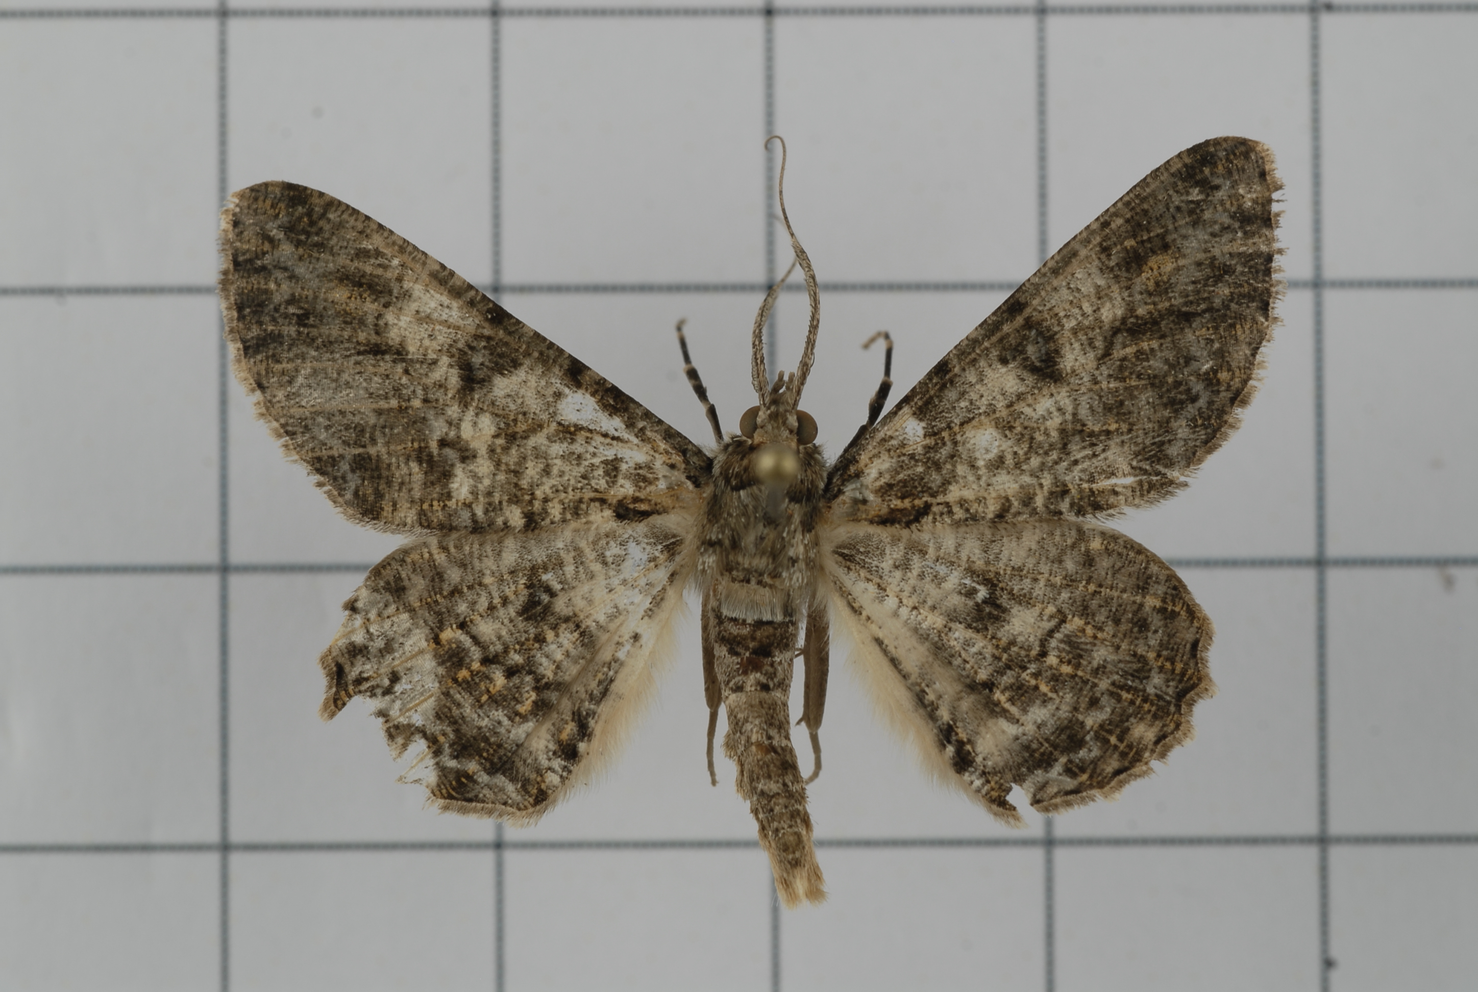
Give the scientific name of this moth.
Cleora alienaria
